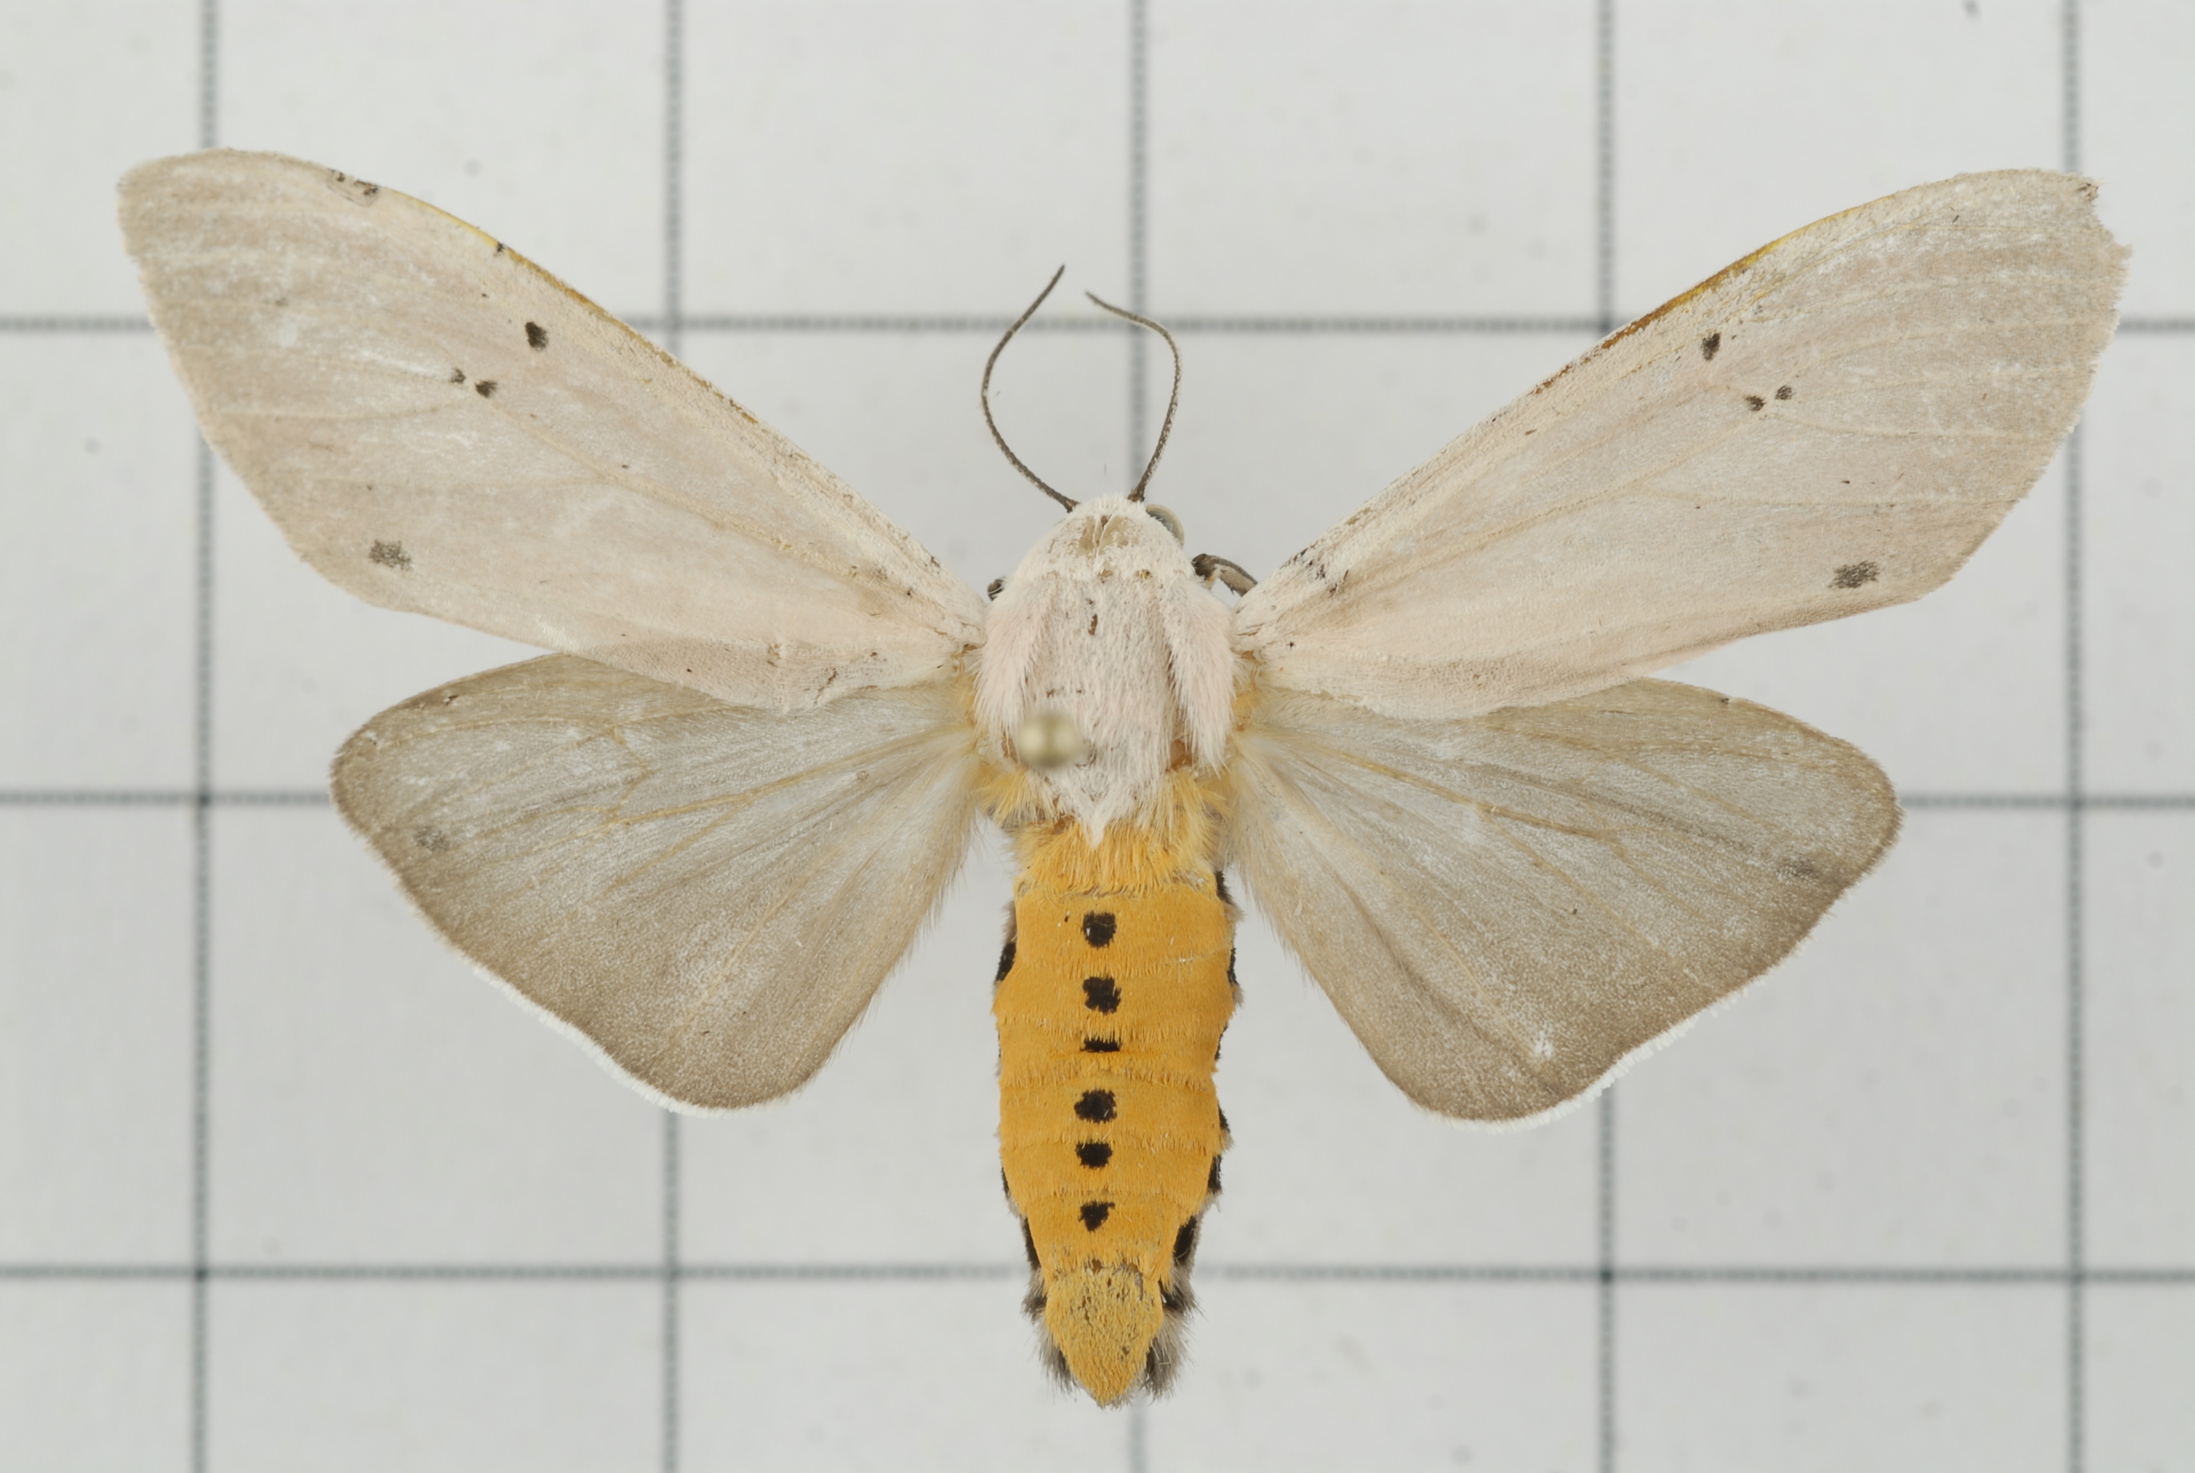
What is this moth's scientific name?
Creatonotos transiens koni
